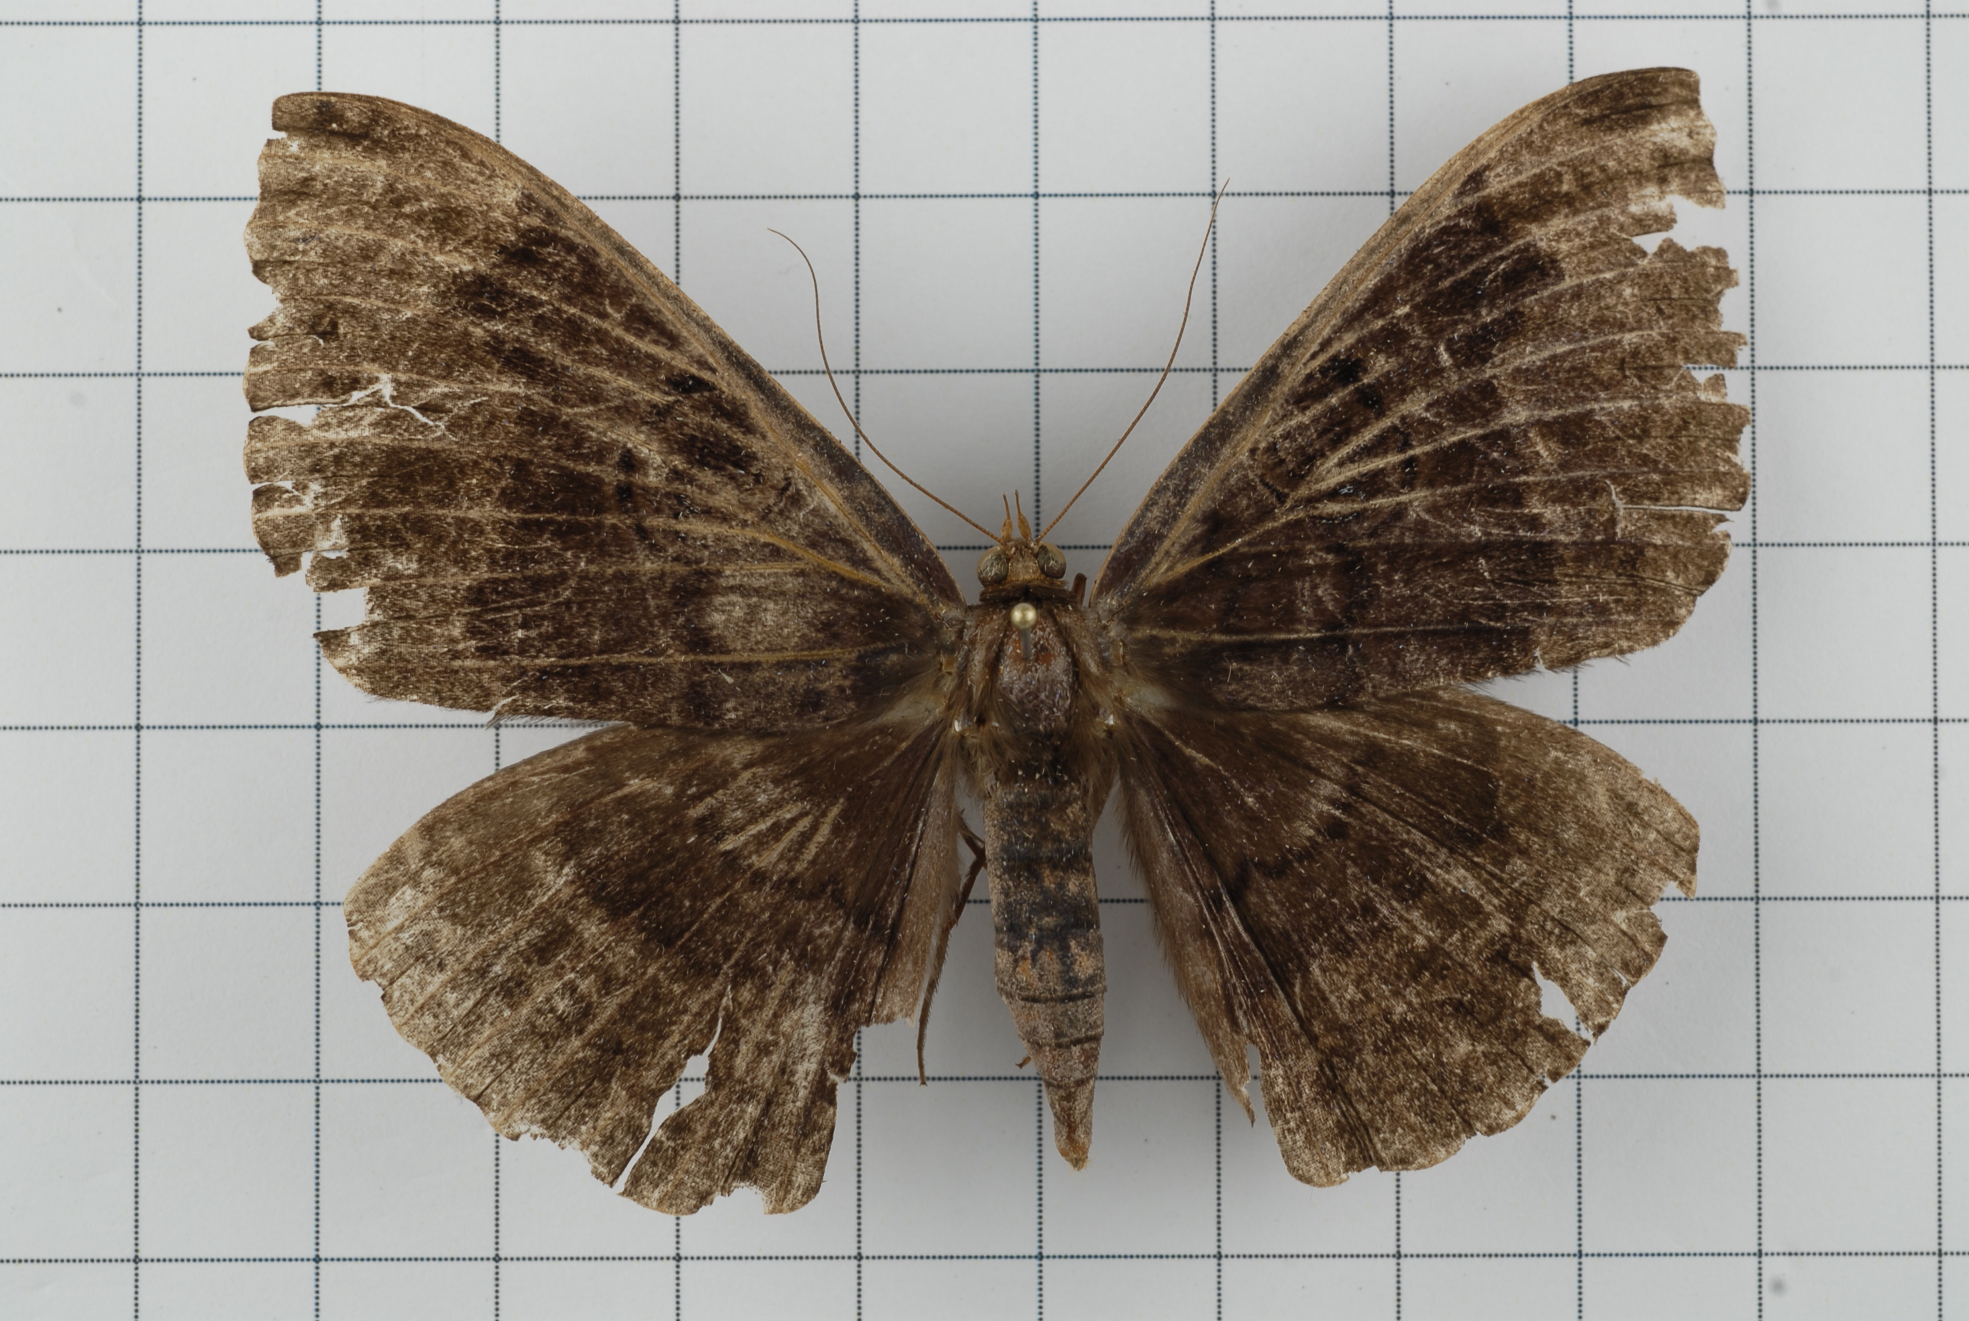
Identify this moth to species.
Erebus caprimulgus caprimulgus
